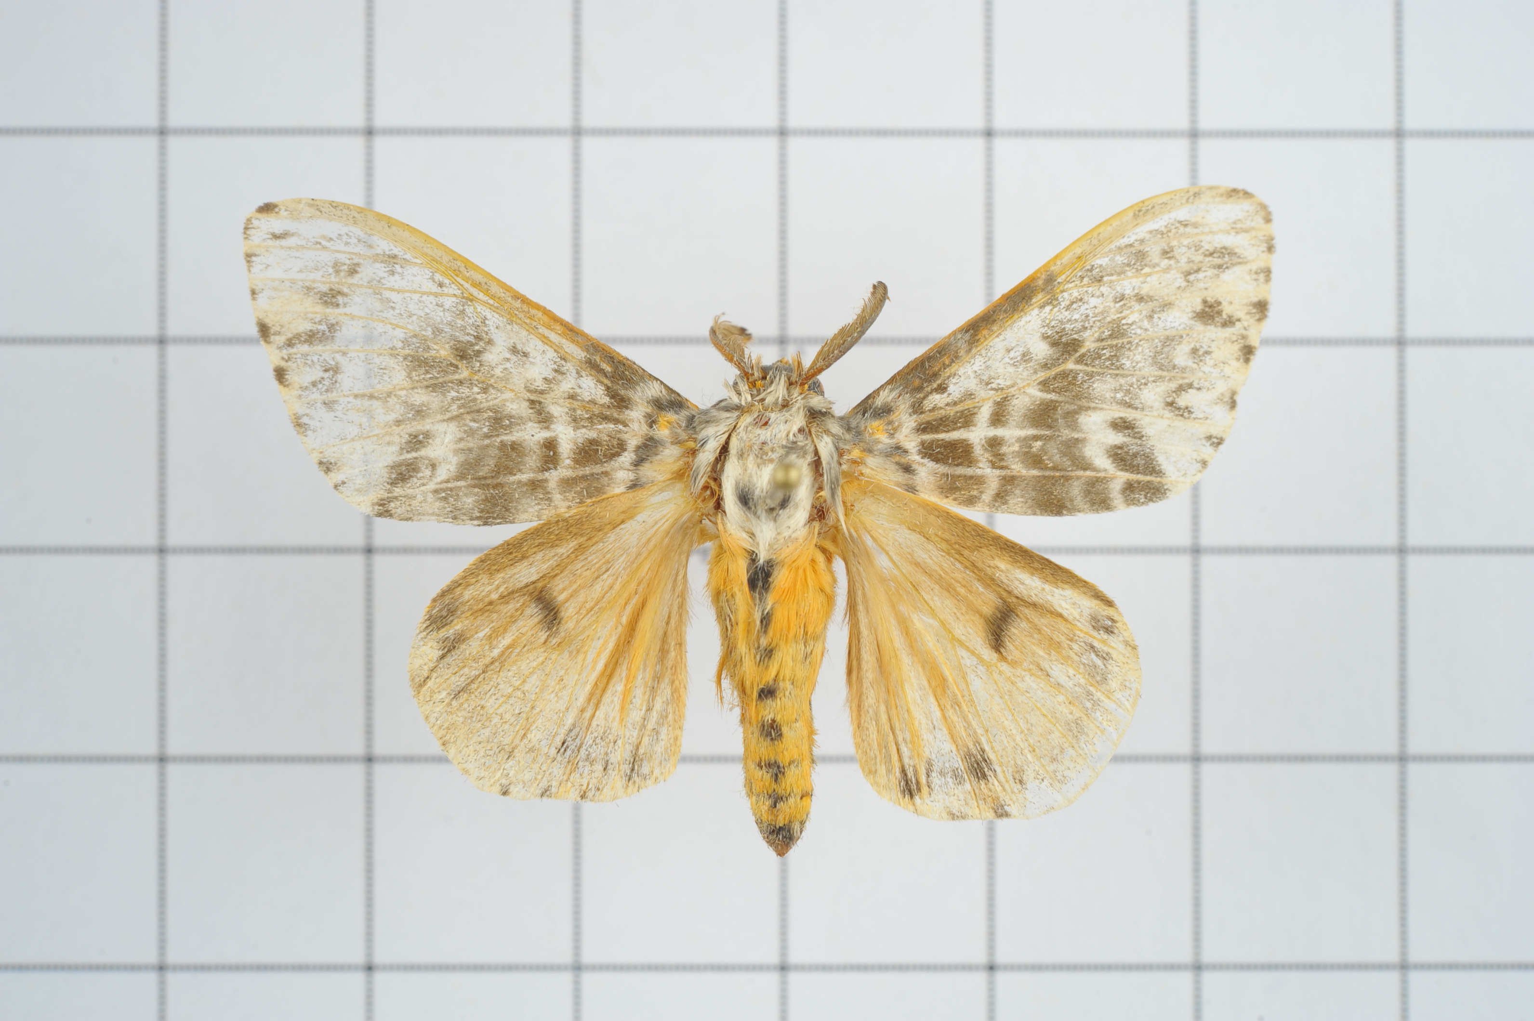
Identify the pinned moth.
Lymantria mathura subpallida
